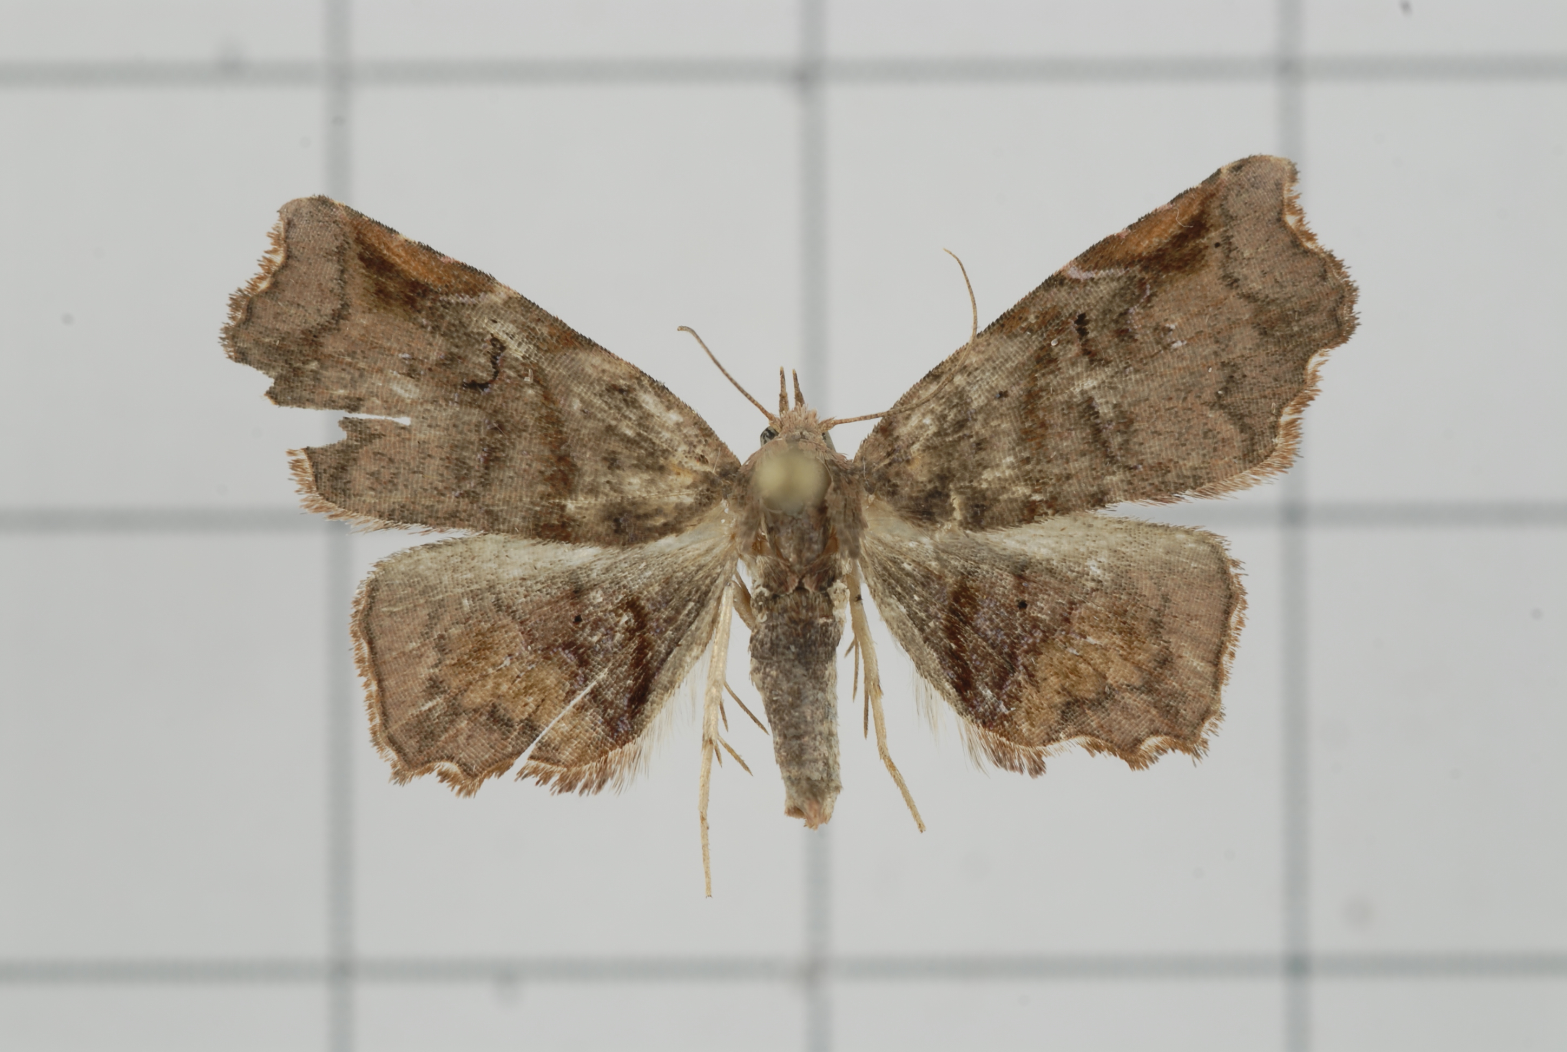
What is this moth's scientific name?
Aroana baliensis
